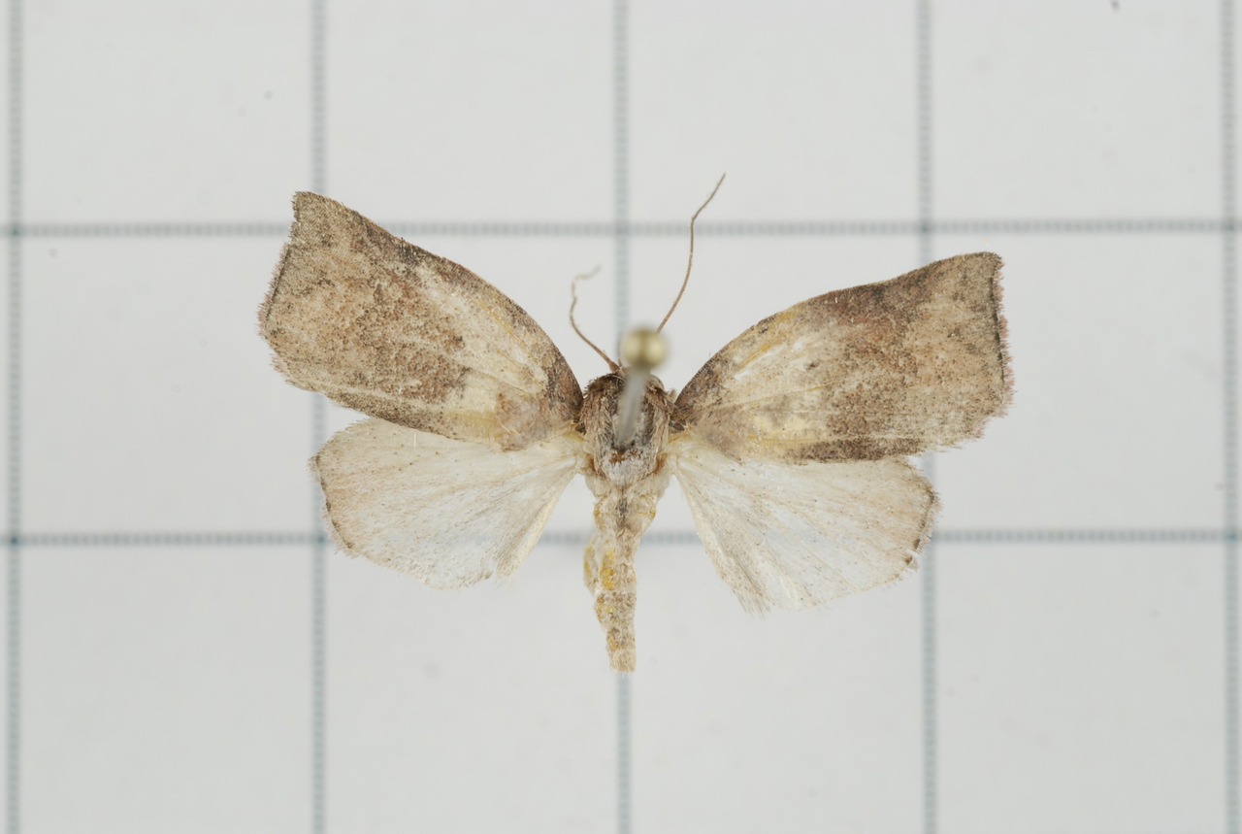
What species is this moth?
Beara tortriciformis
